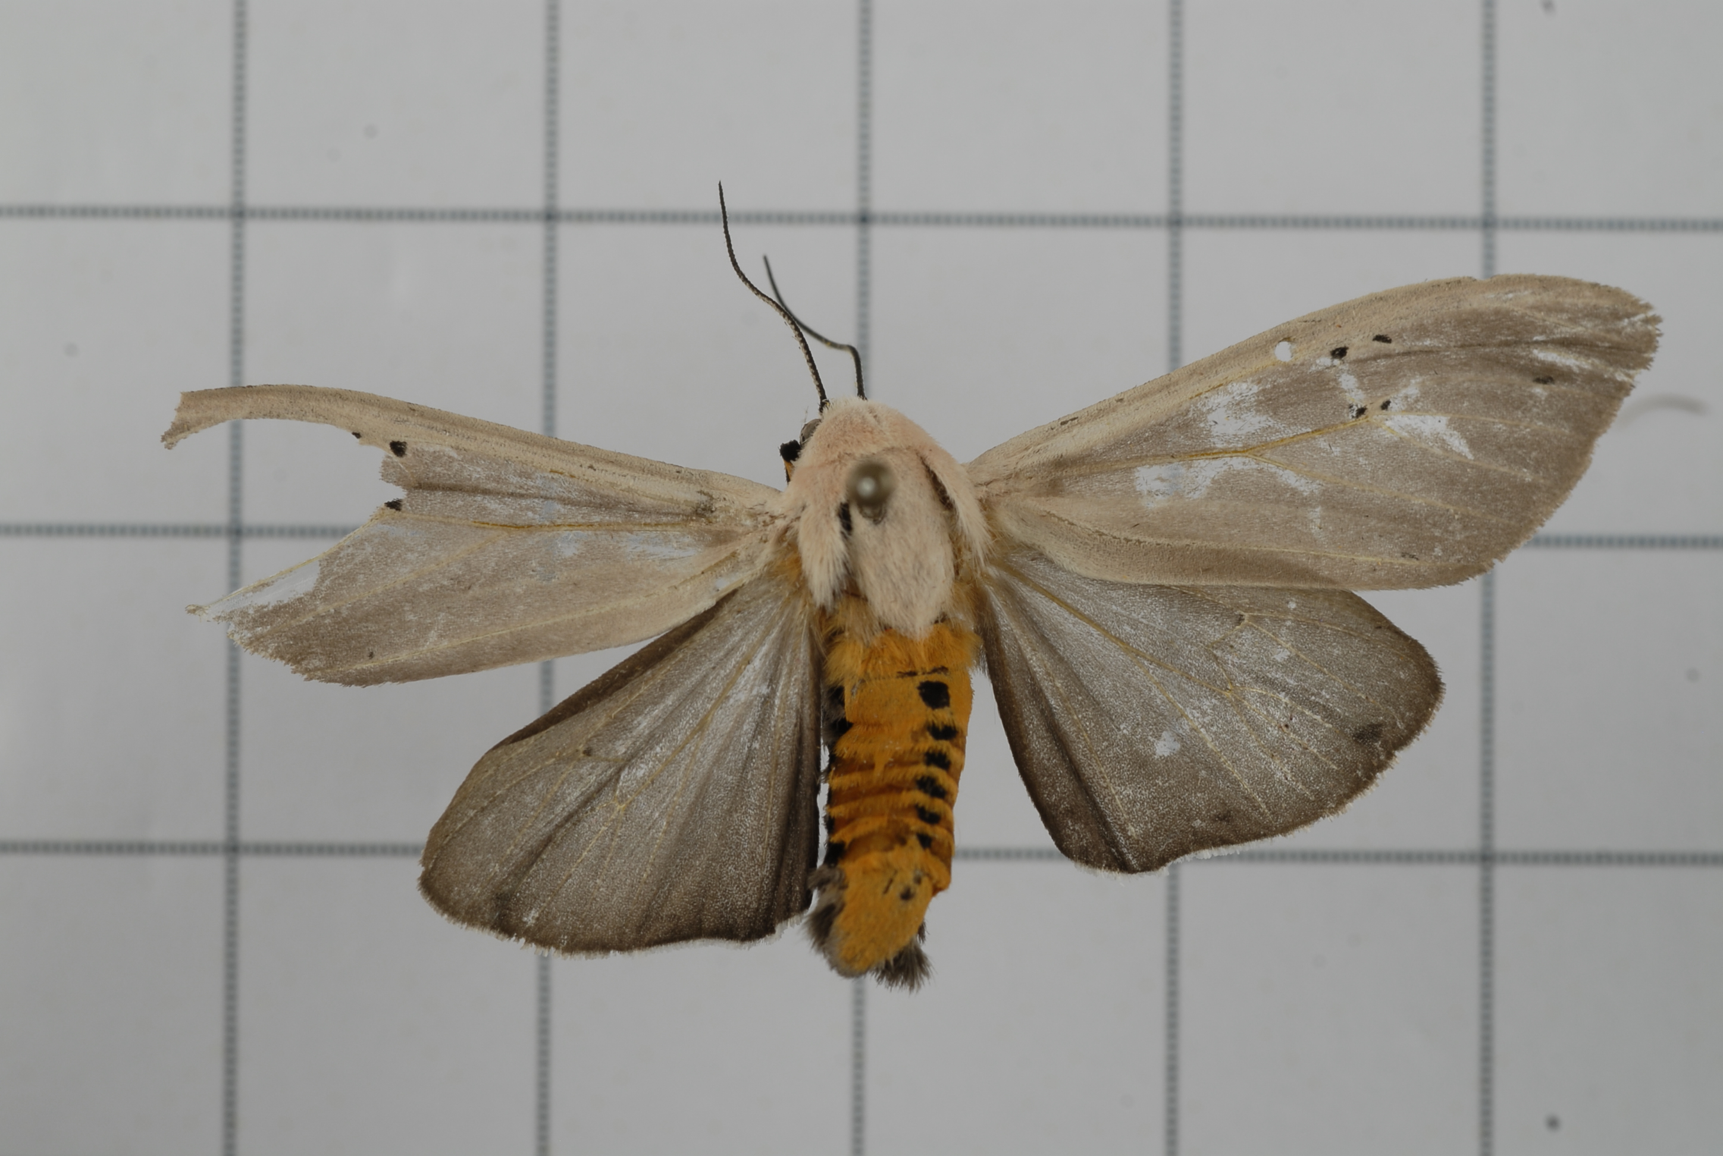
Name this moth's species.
Creatonotos transiens koni
